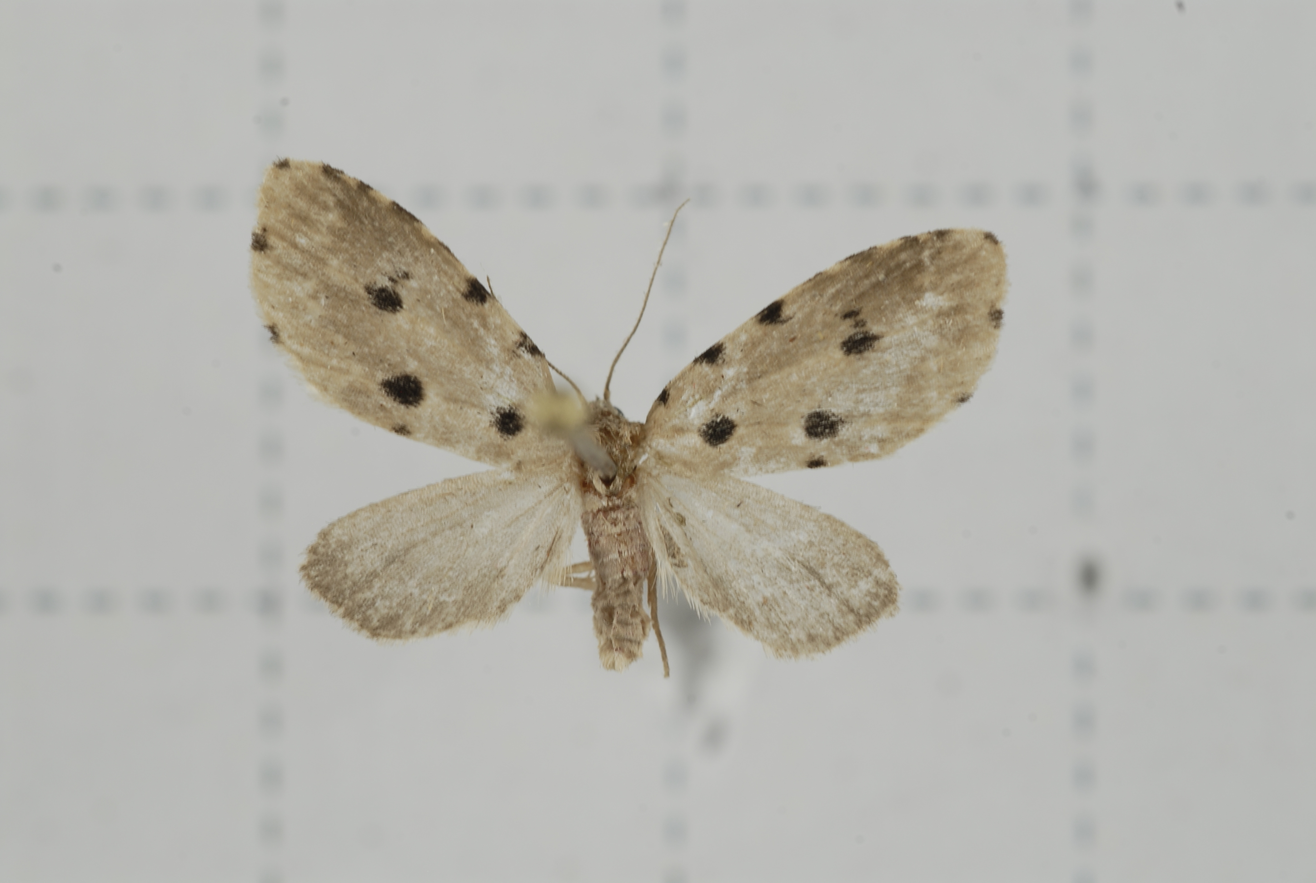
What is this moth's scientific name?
Metaemene atrigutta
